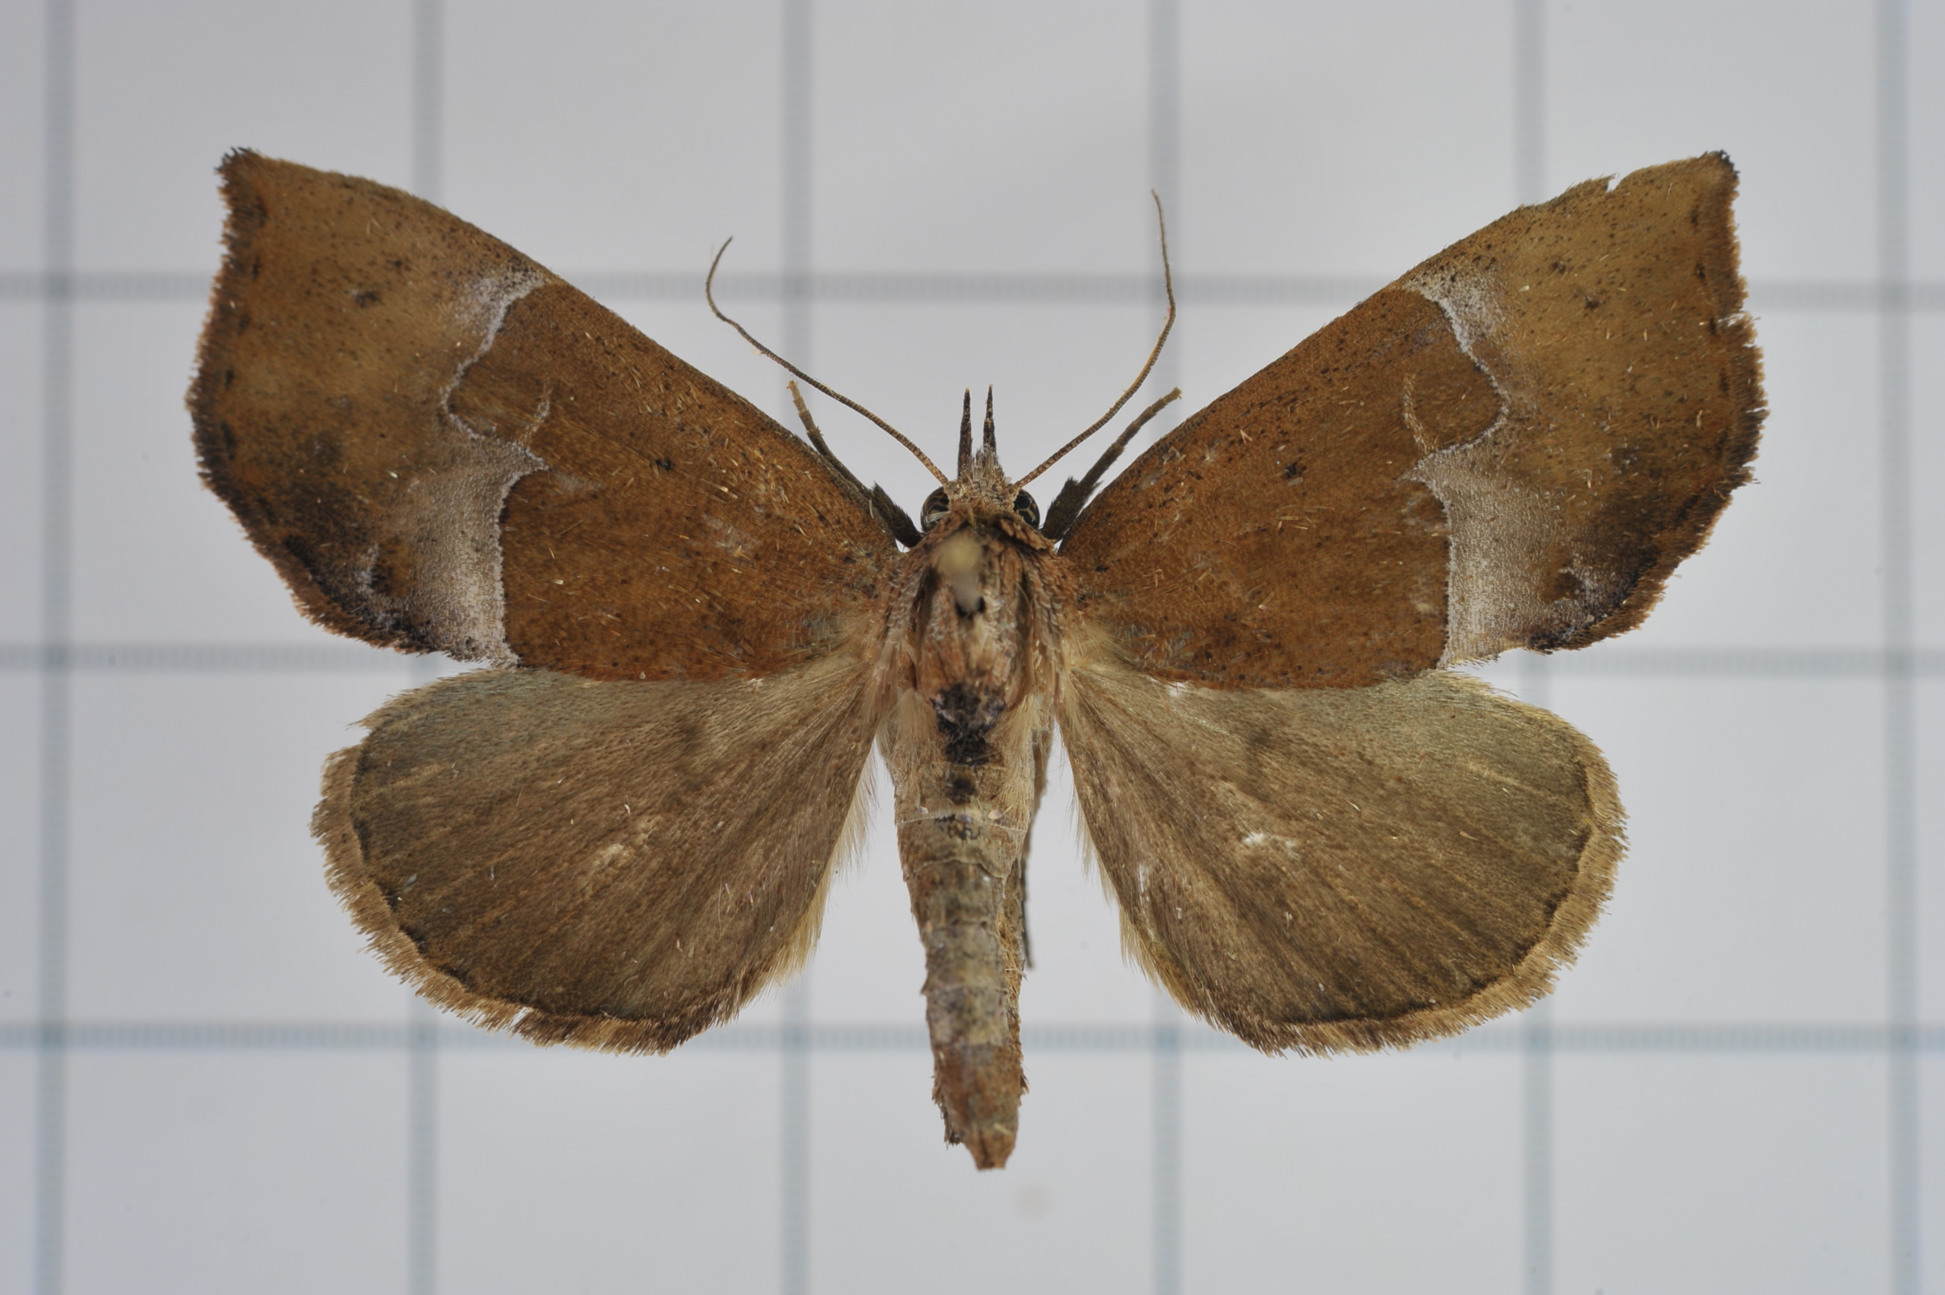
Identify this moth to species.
Hepatica indentalis
